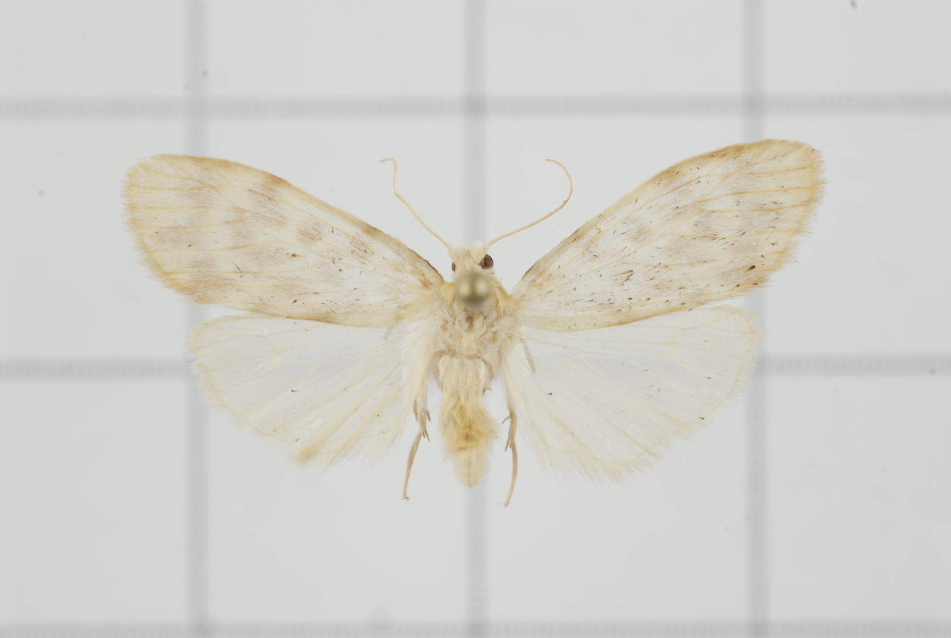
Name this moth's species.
Hemipsilia coavestis
